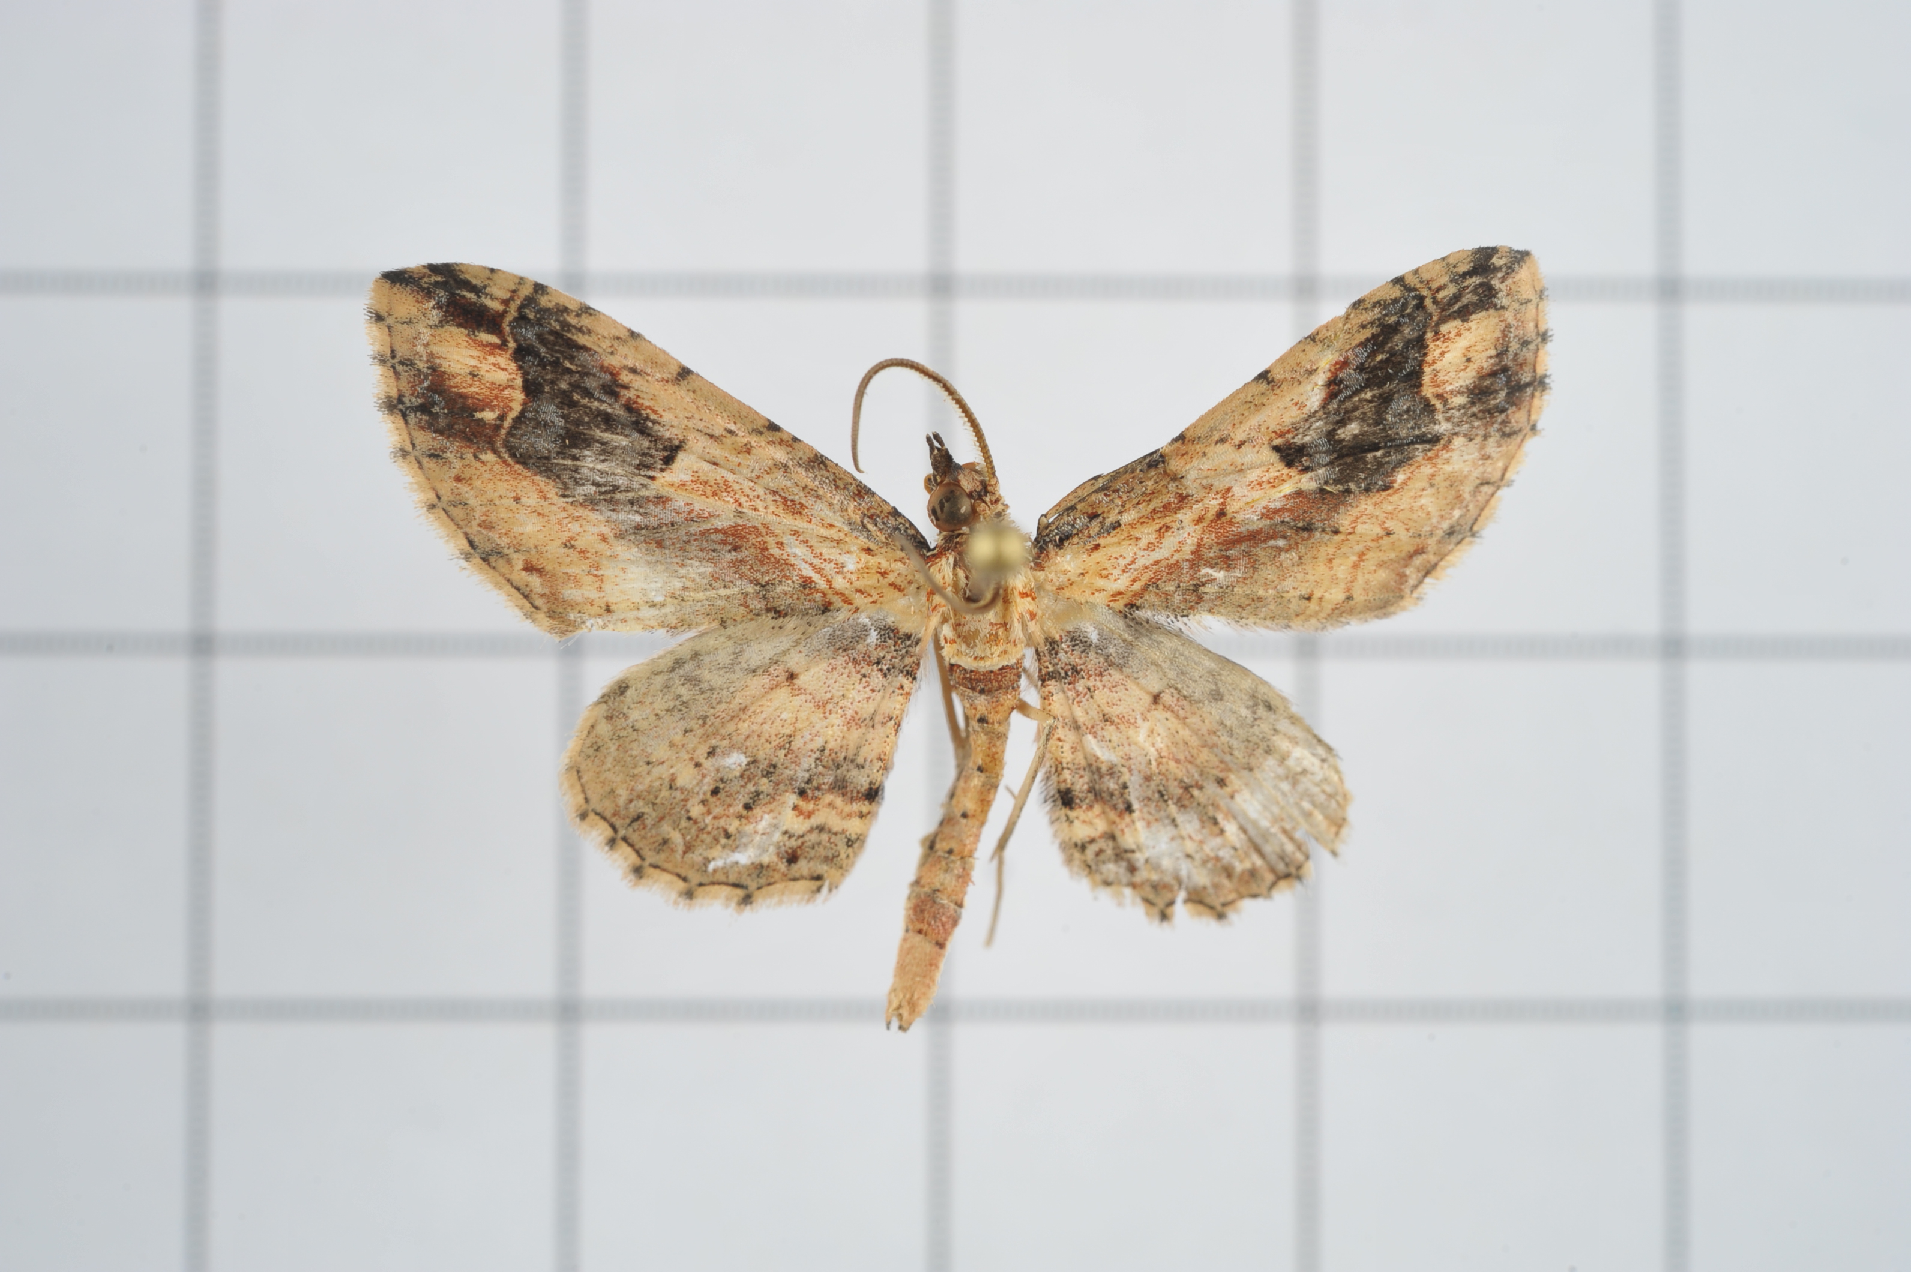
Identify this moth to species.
Ziridava kanshireiensis
